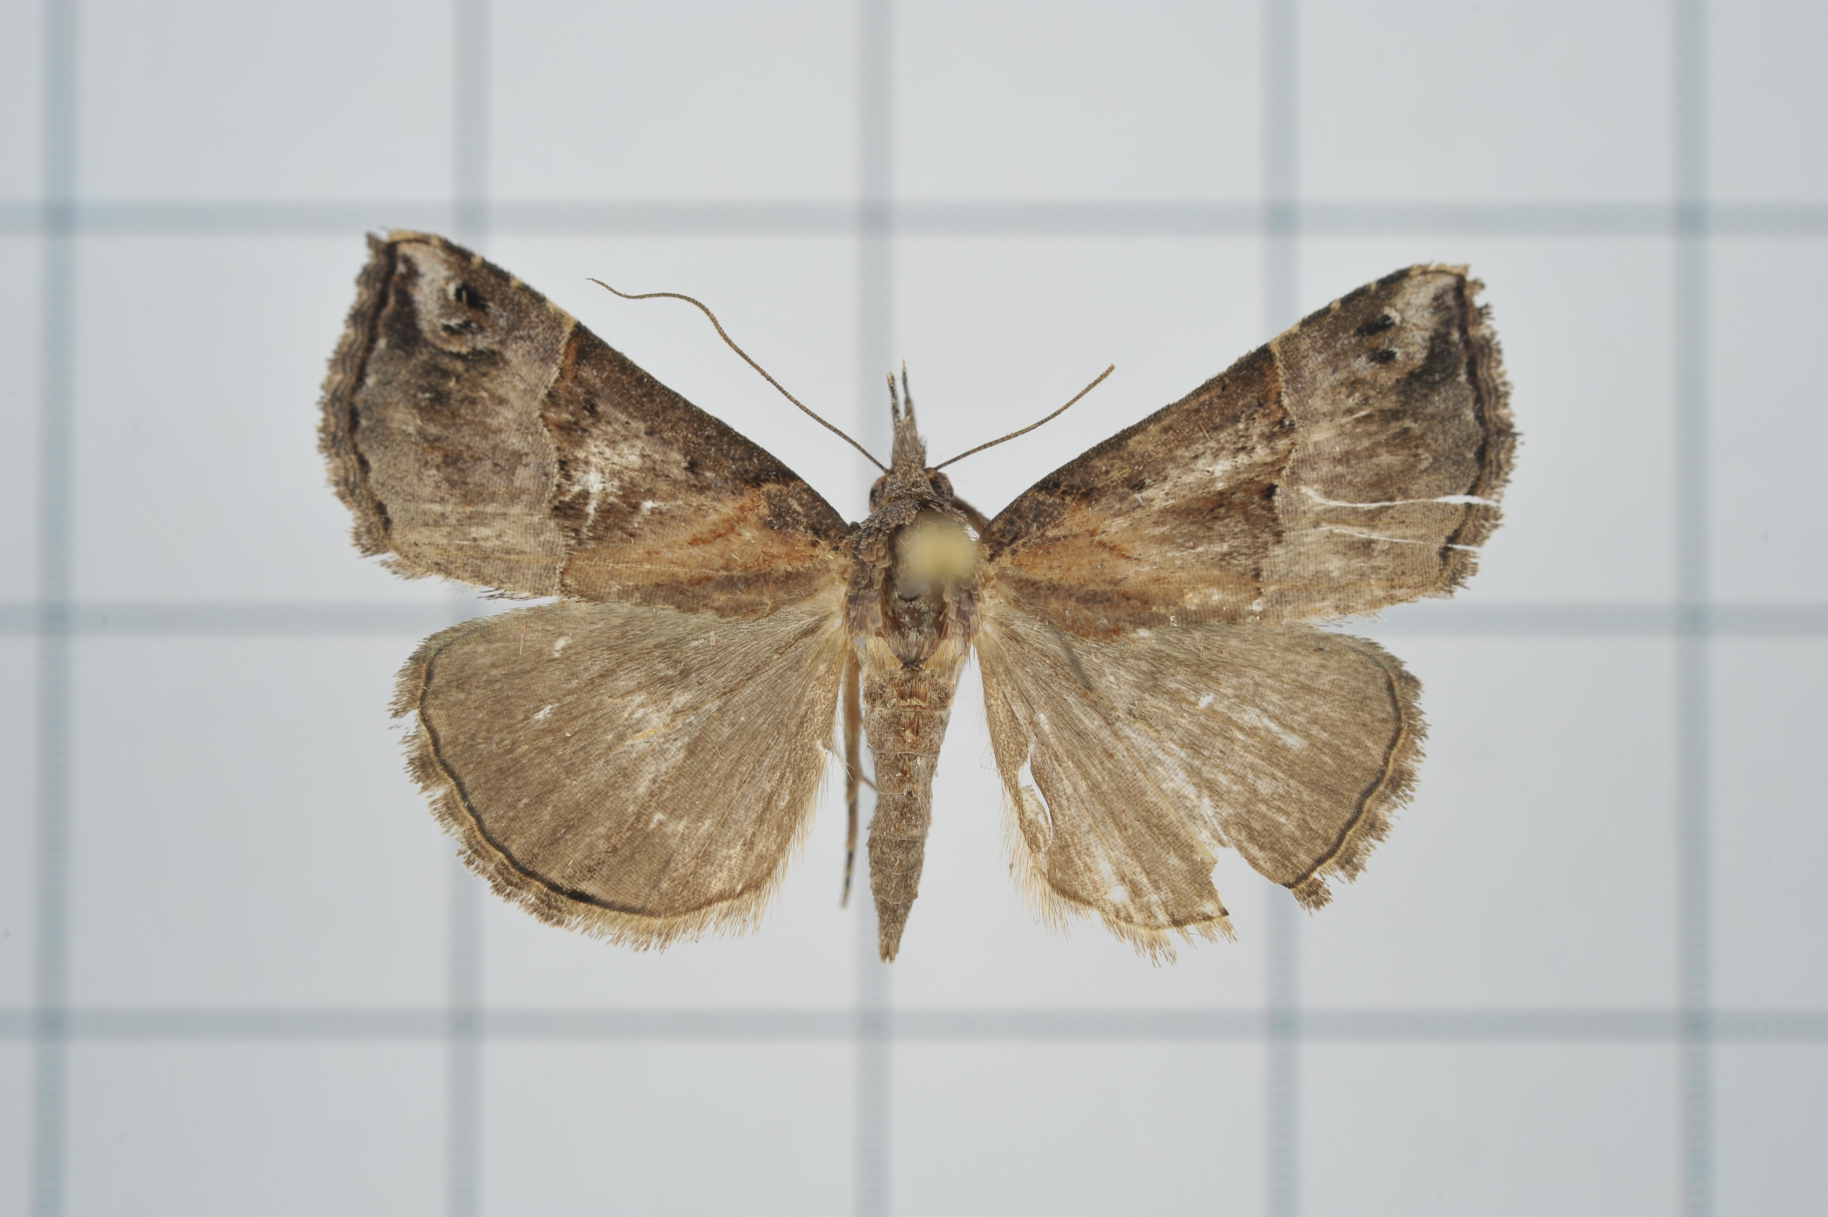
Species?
Hypena cognata
